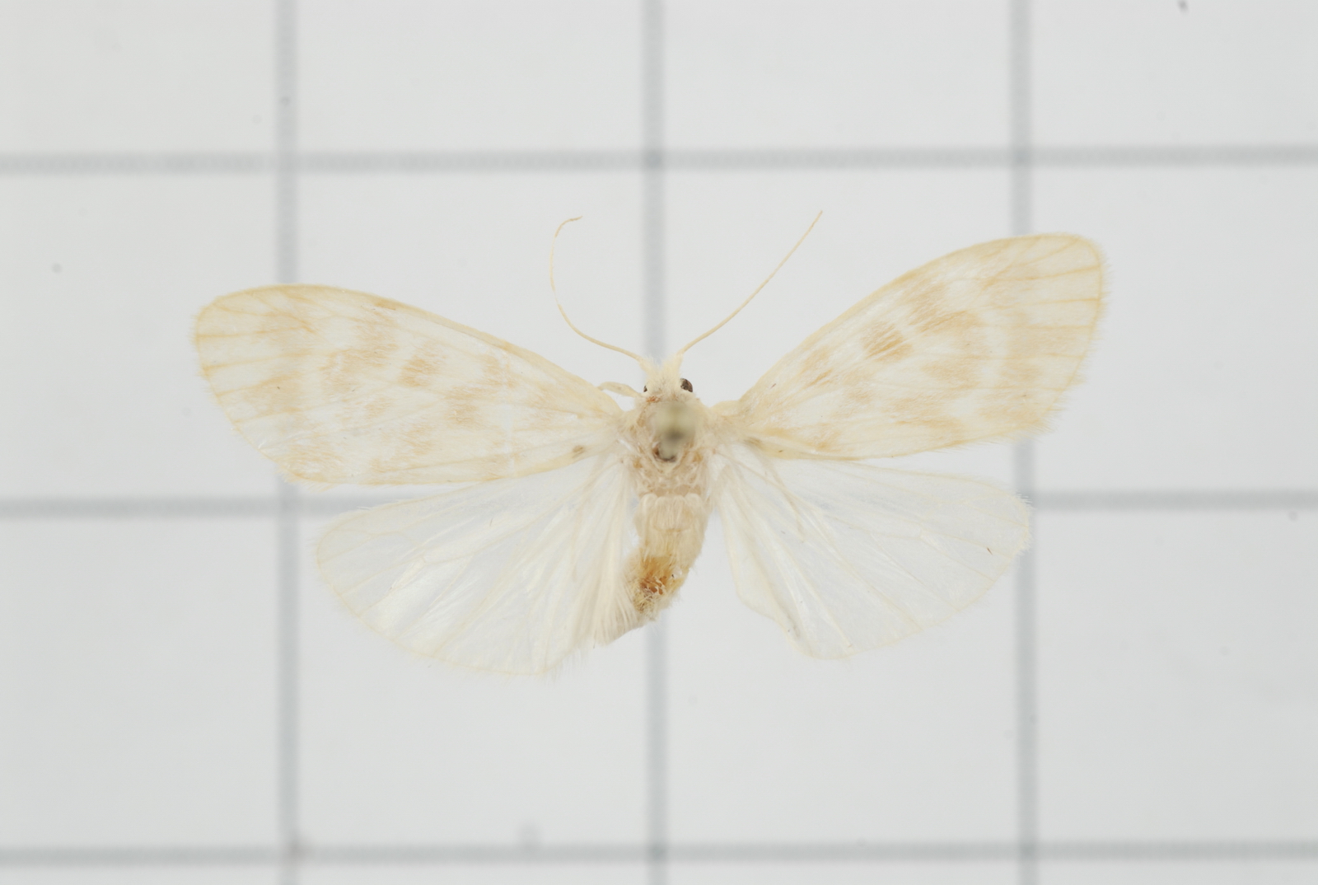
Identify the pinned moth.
Hemipsilia coavestis
